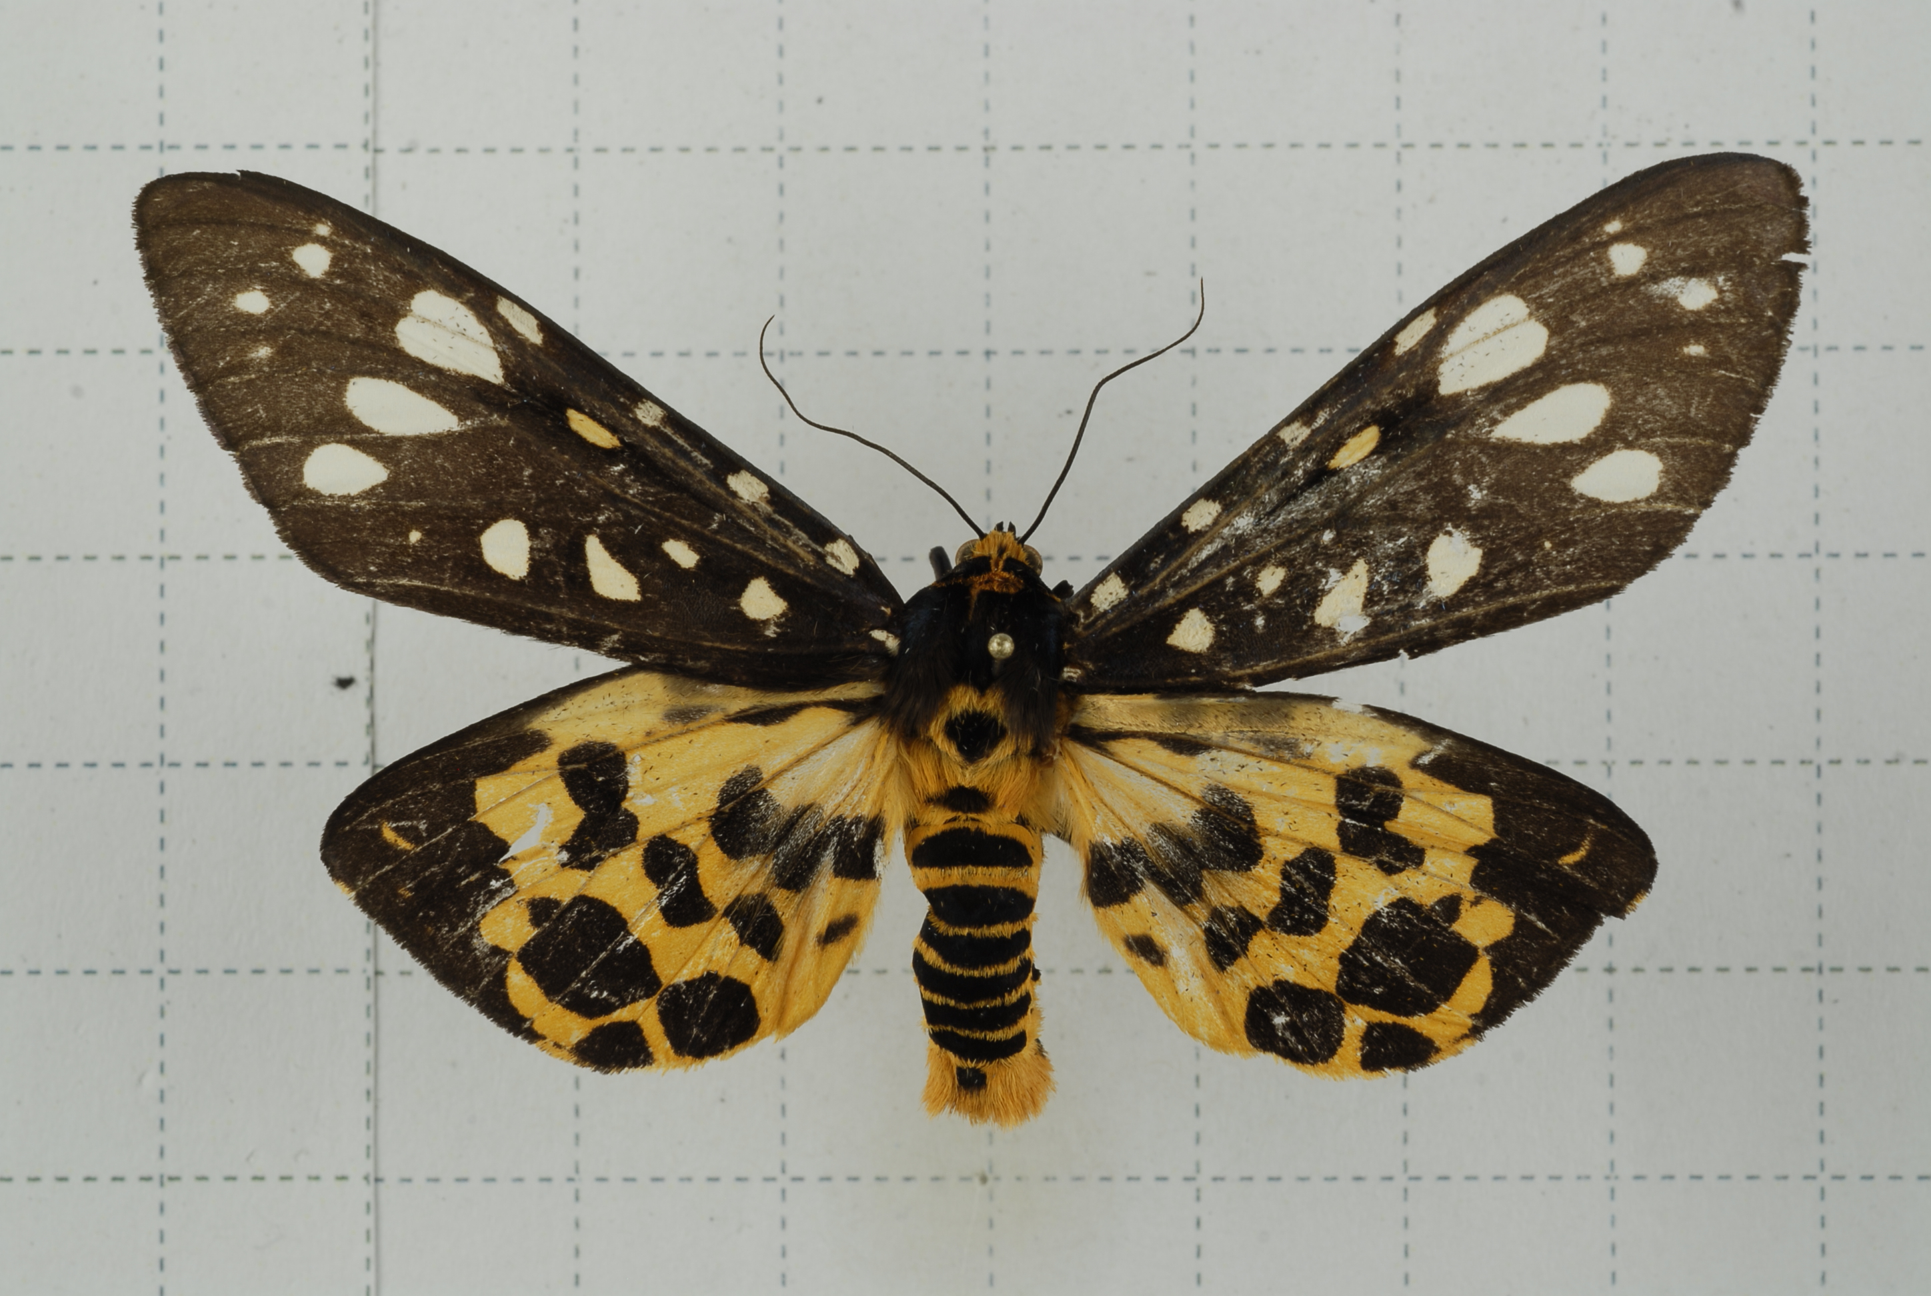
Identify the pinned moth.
Aglaomorpha histrio formosana
